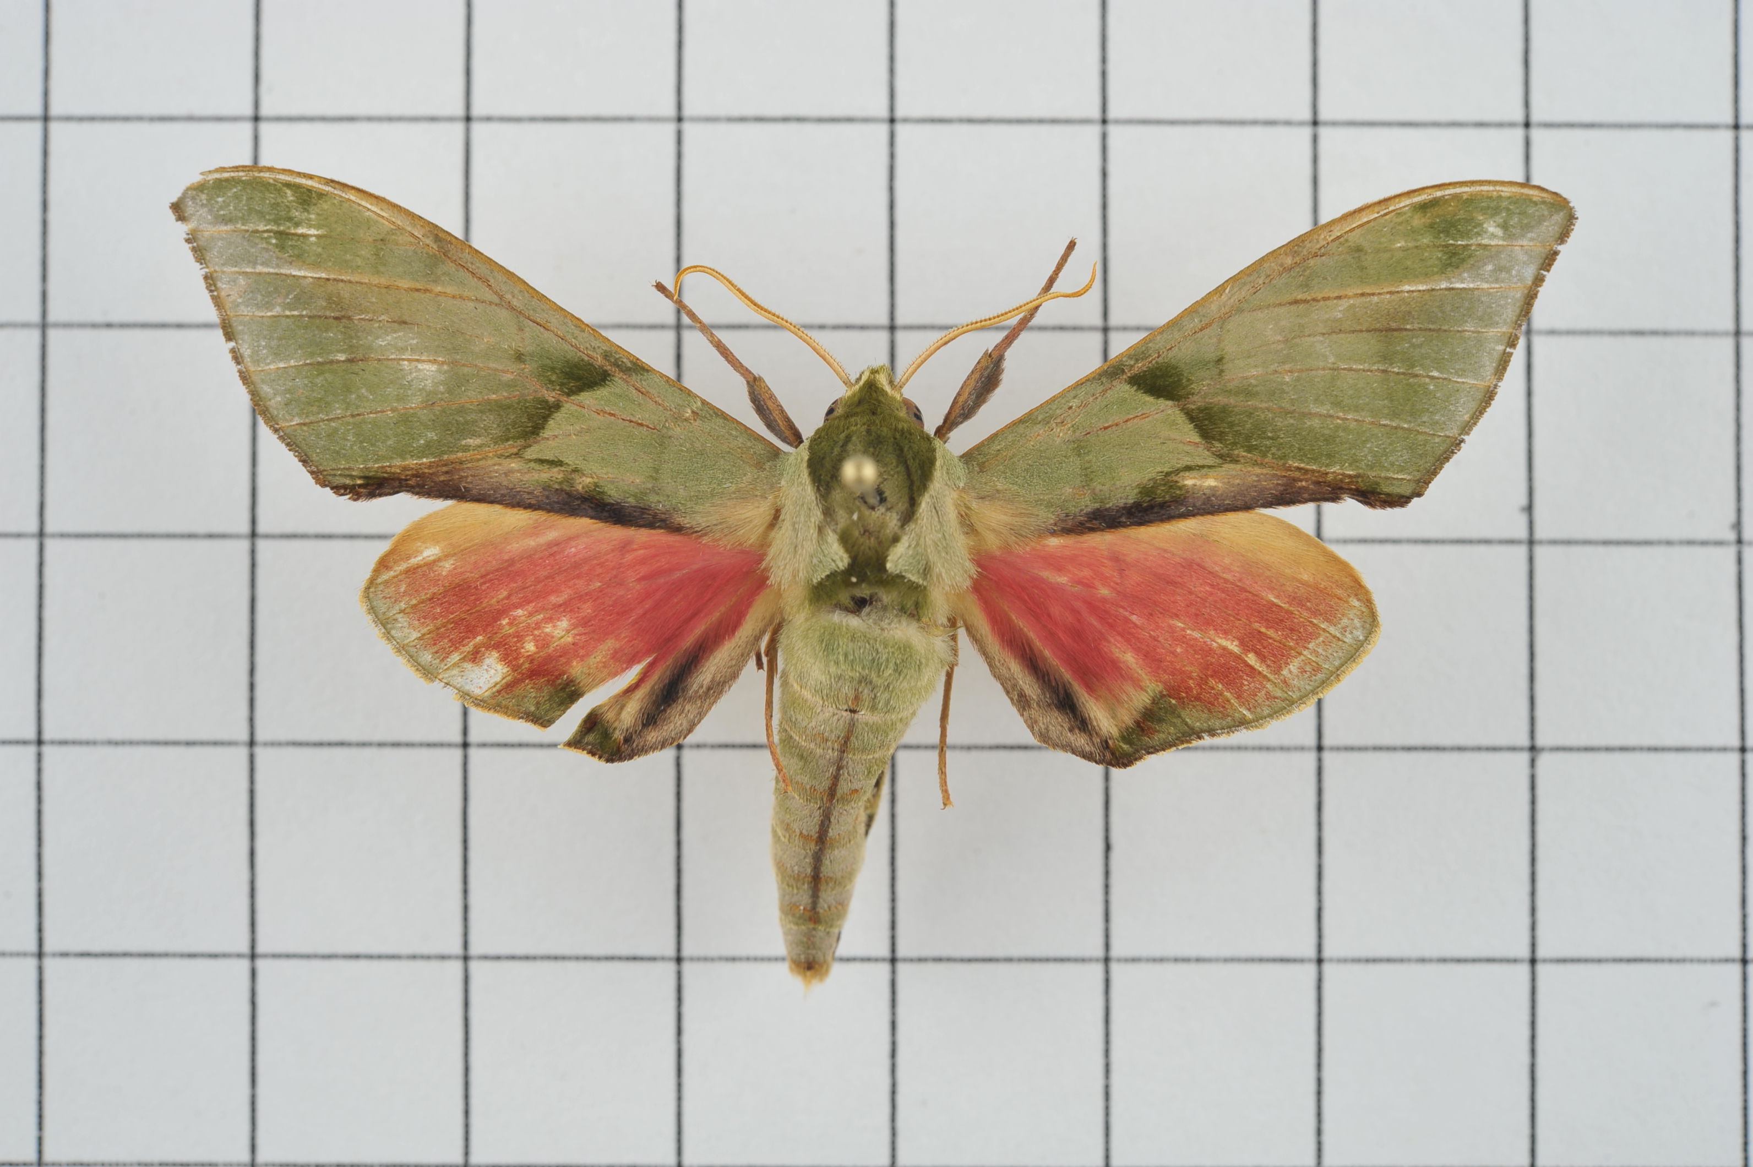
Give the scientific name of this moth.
Callambulyx tatarinovii formosana
